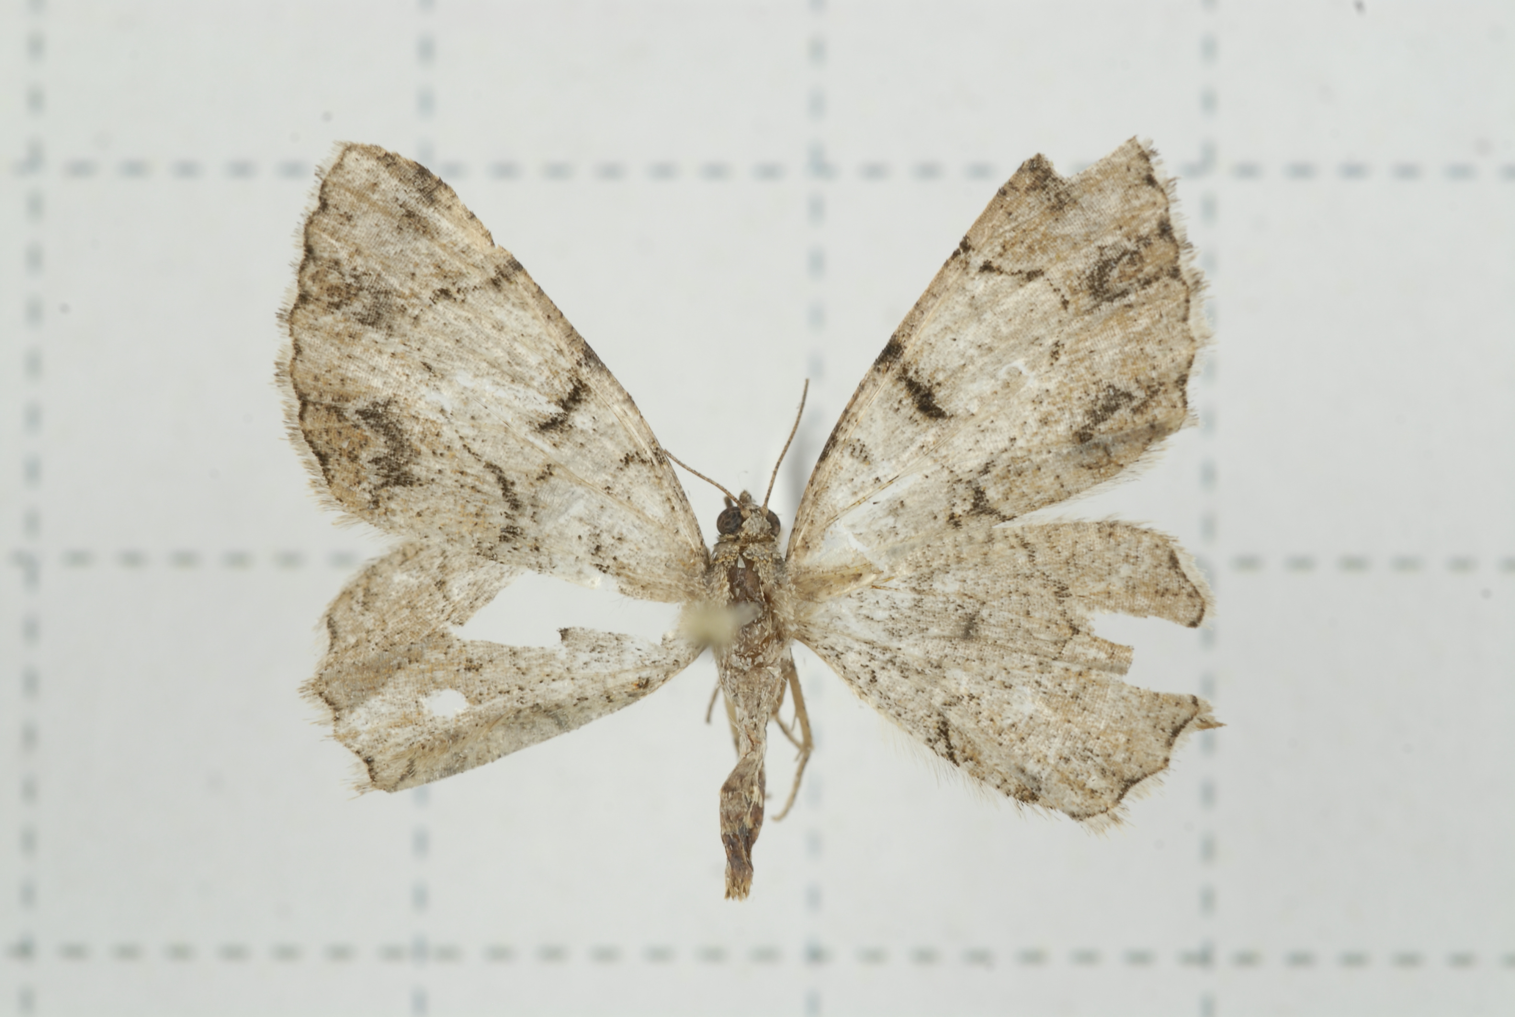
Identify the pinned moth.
Psilalcis menoides
